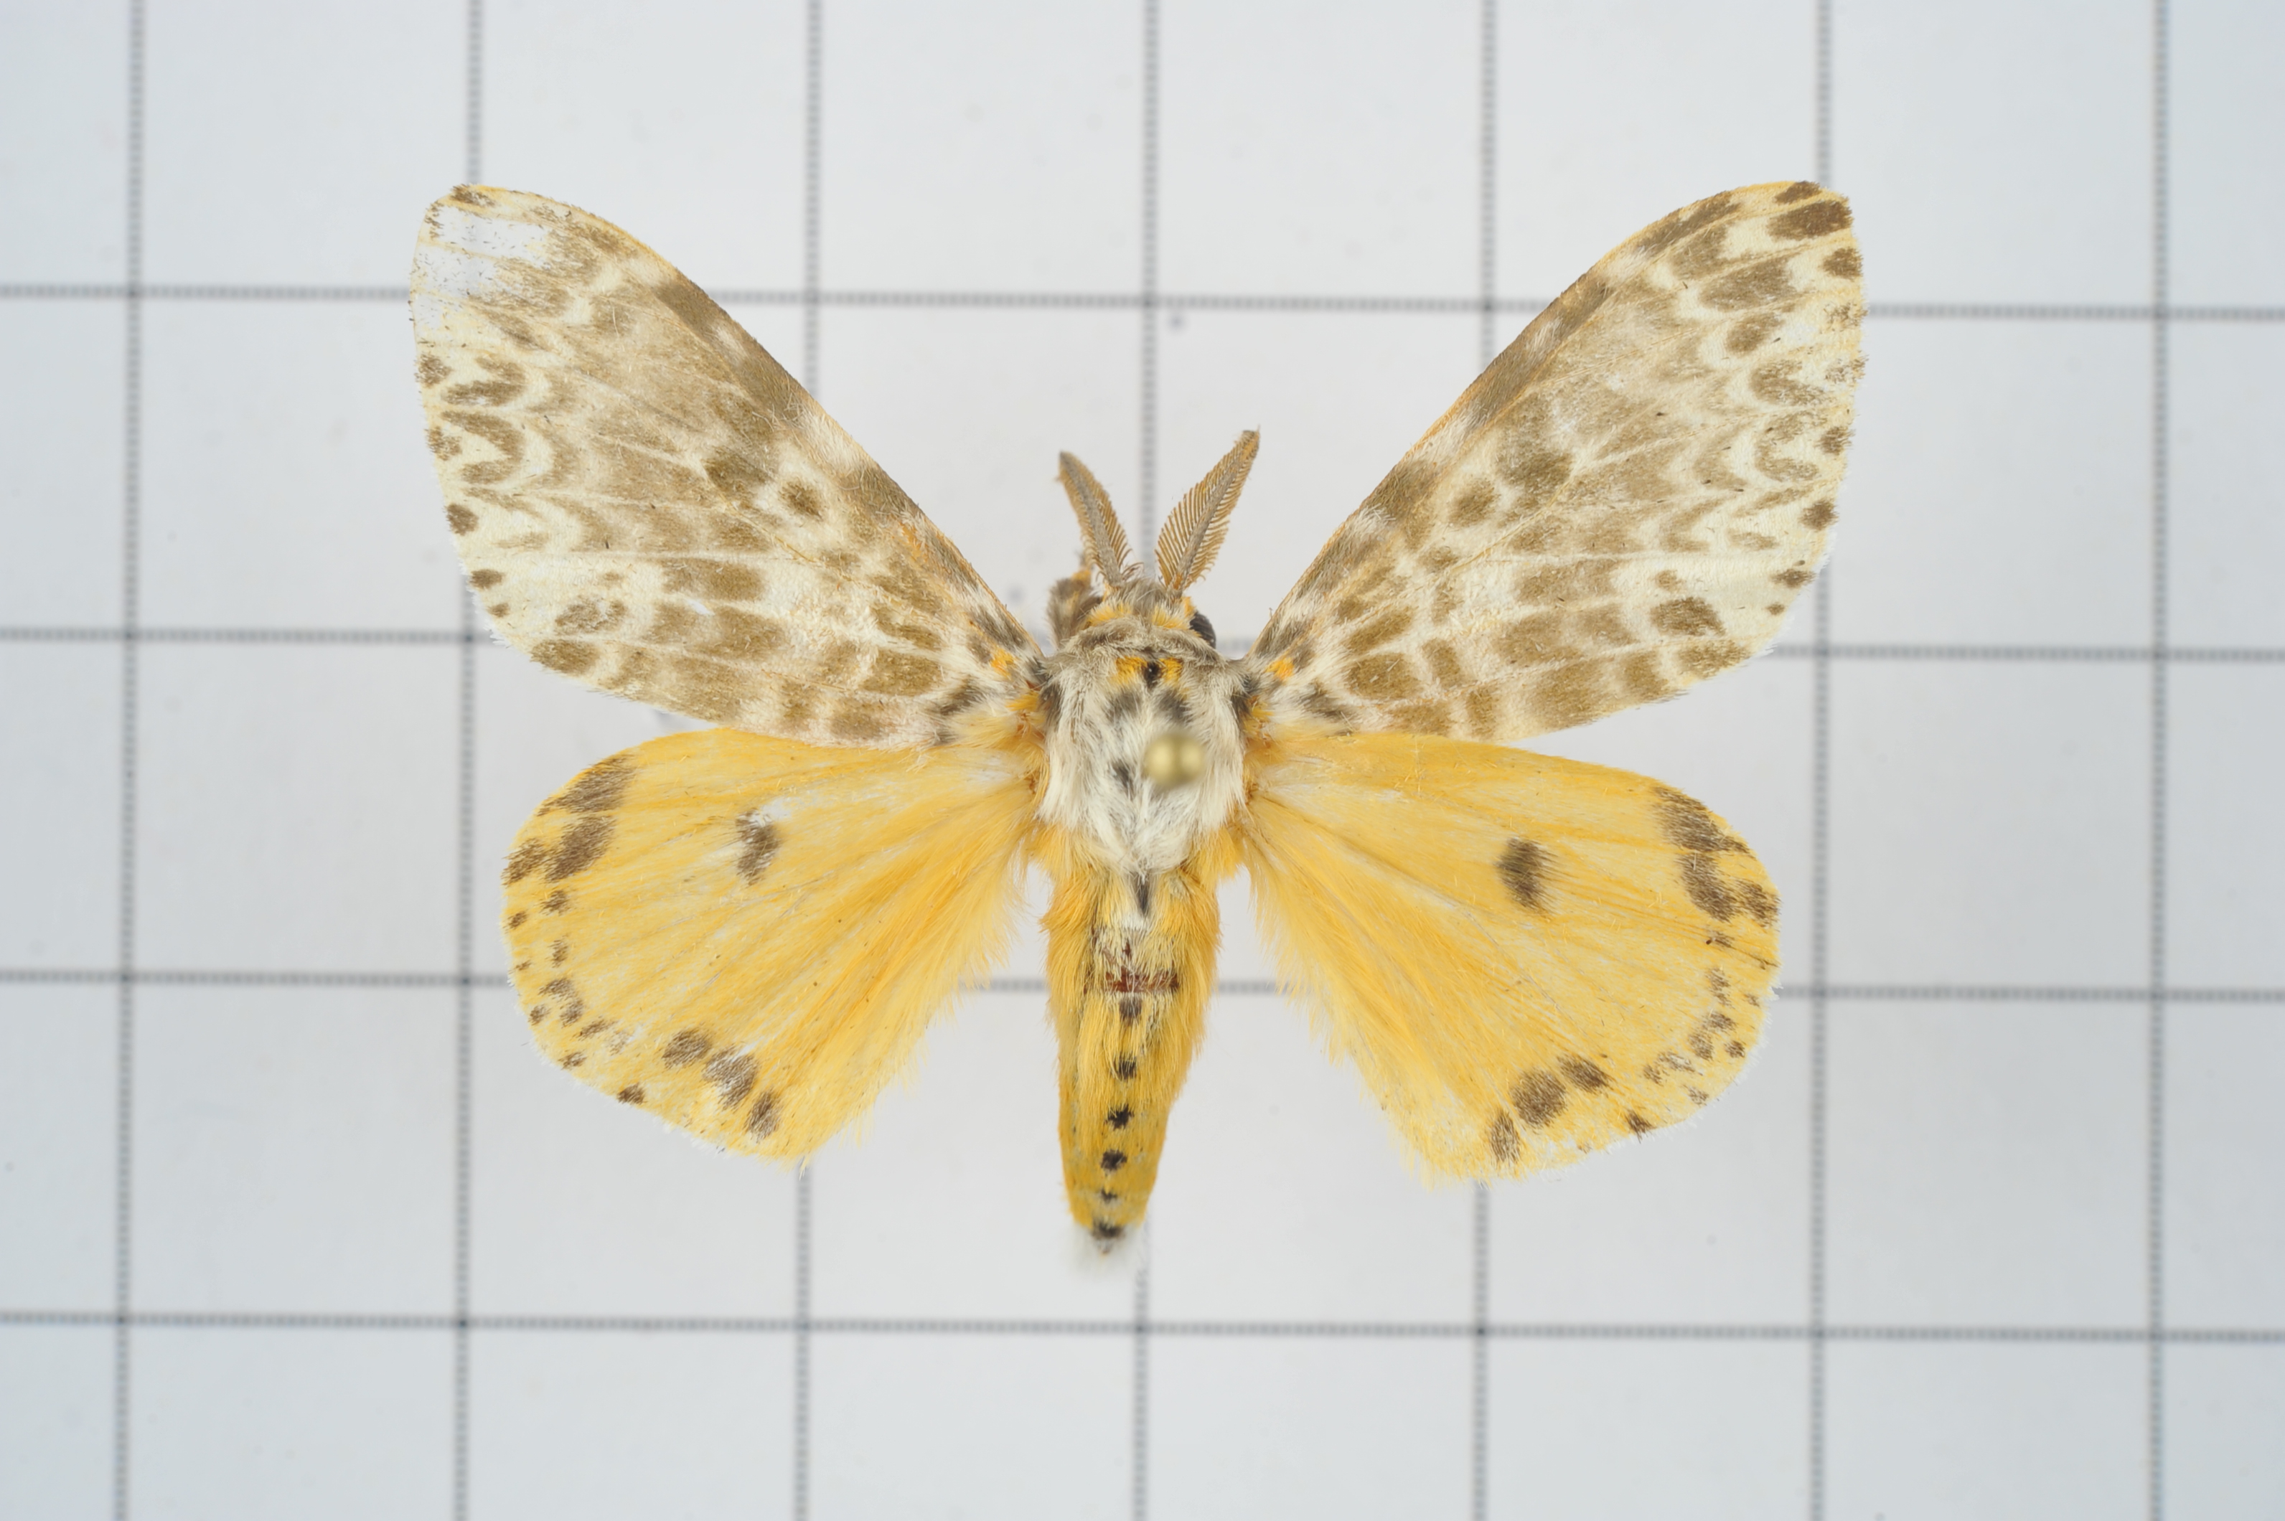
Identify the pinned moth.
Lymantria mathura subpallida
